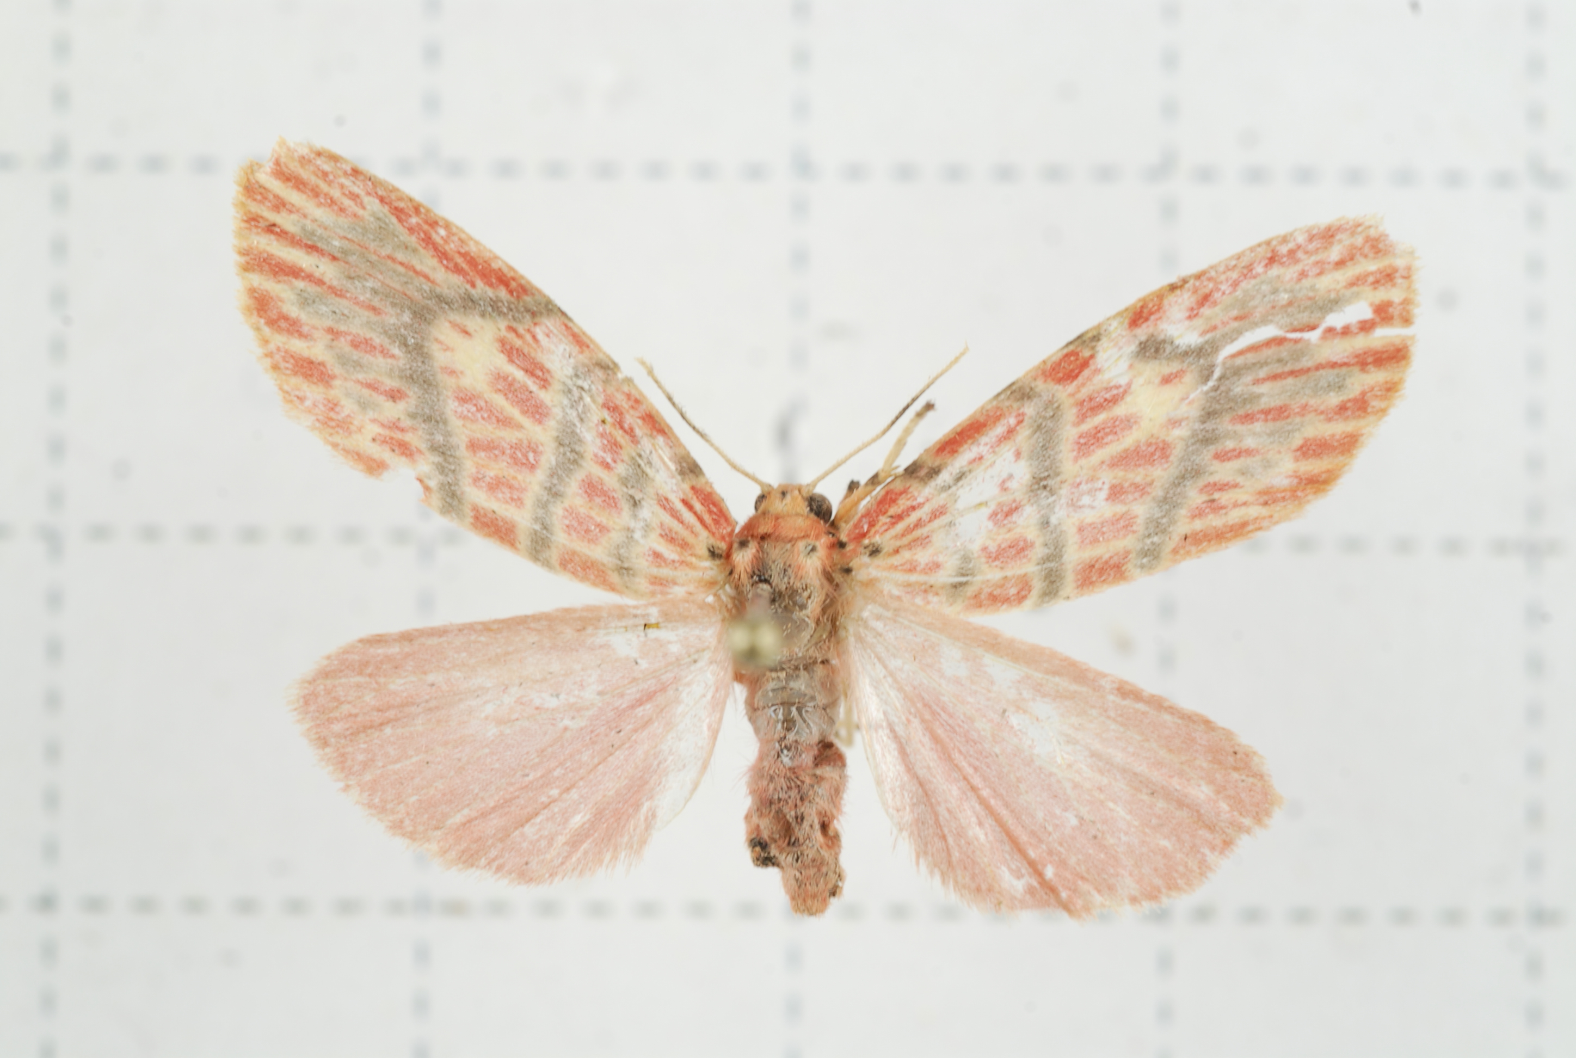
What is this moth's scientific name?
Barsine sauteri
